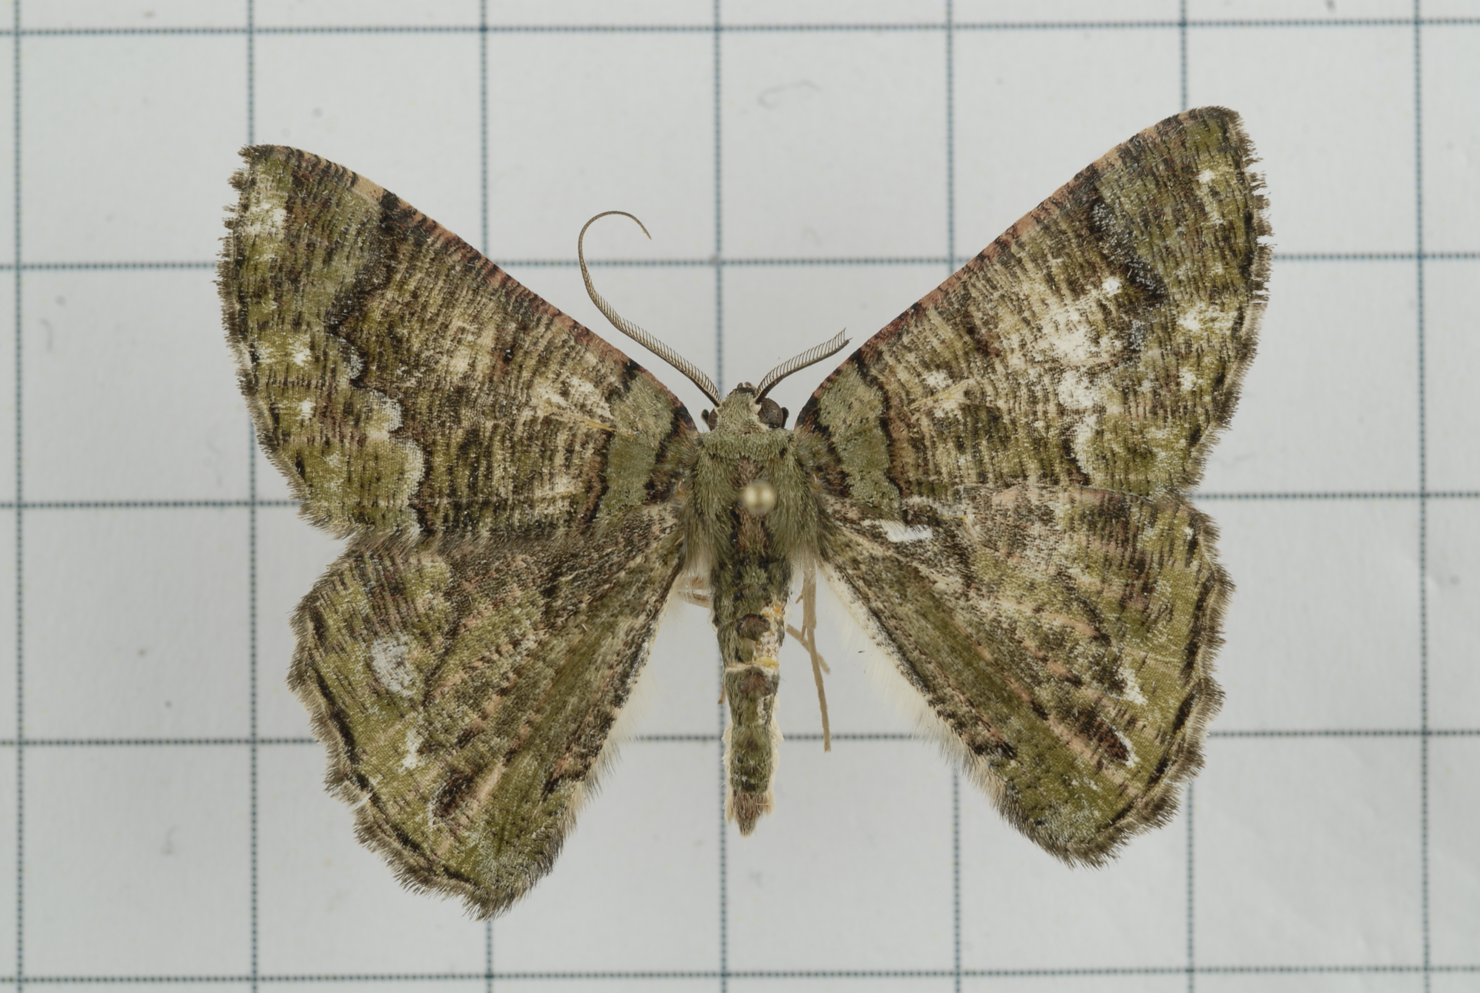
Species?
Lophophelma taiwana
